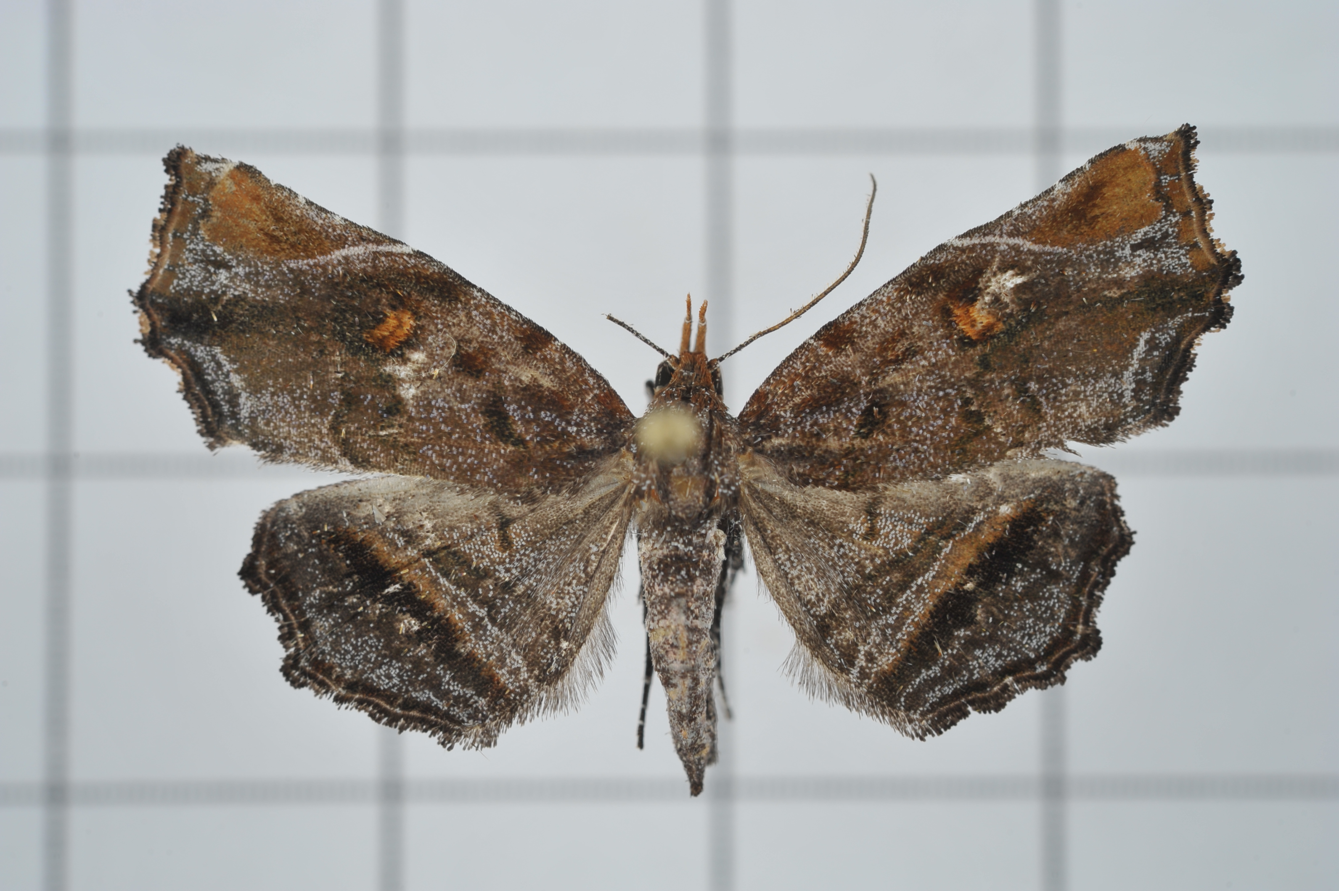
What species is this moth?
Egnasia nagadeboides
